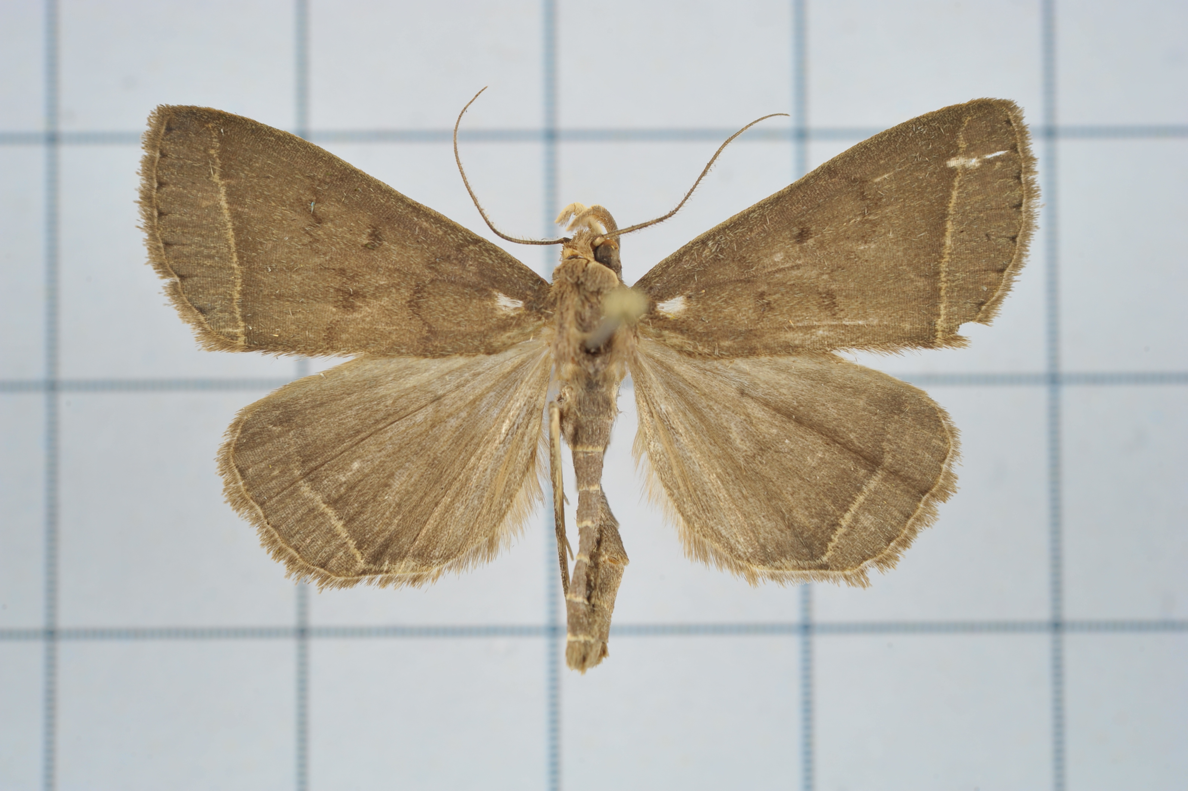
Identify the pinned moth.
Simplicia niphona
